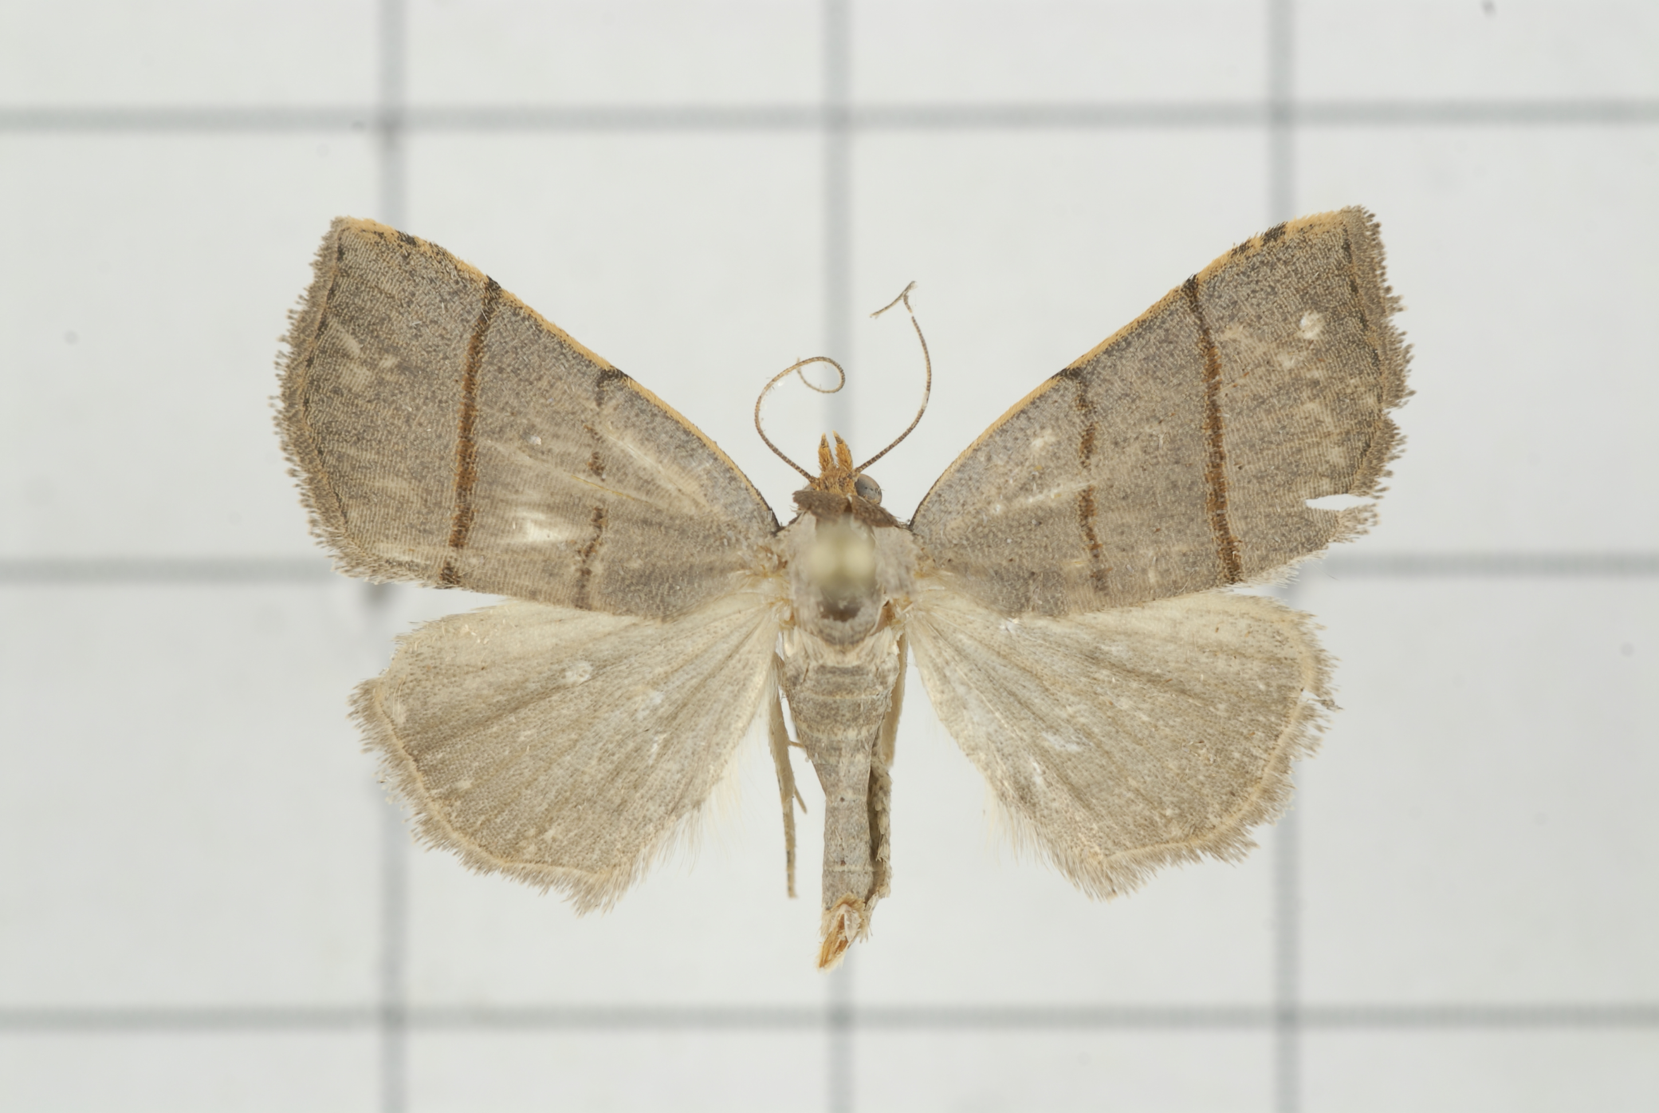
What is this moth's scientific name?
Plecoptera siderogramma
